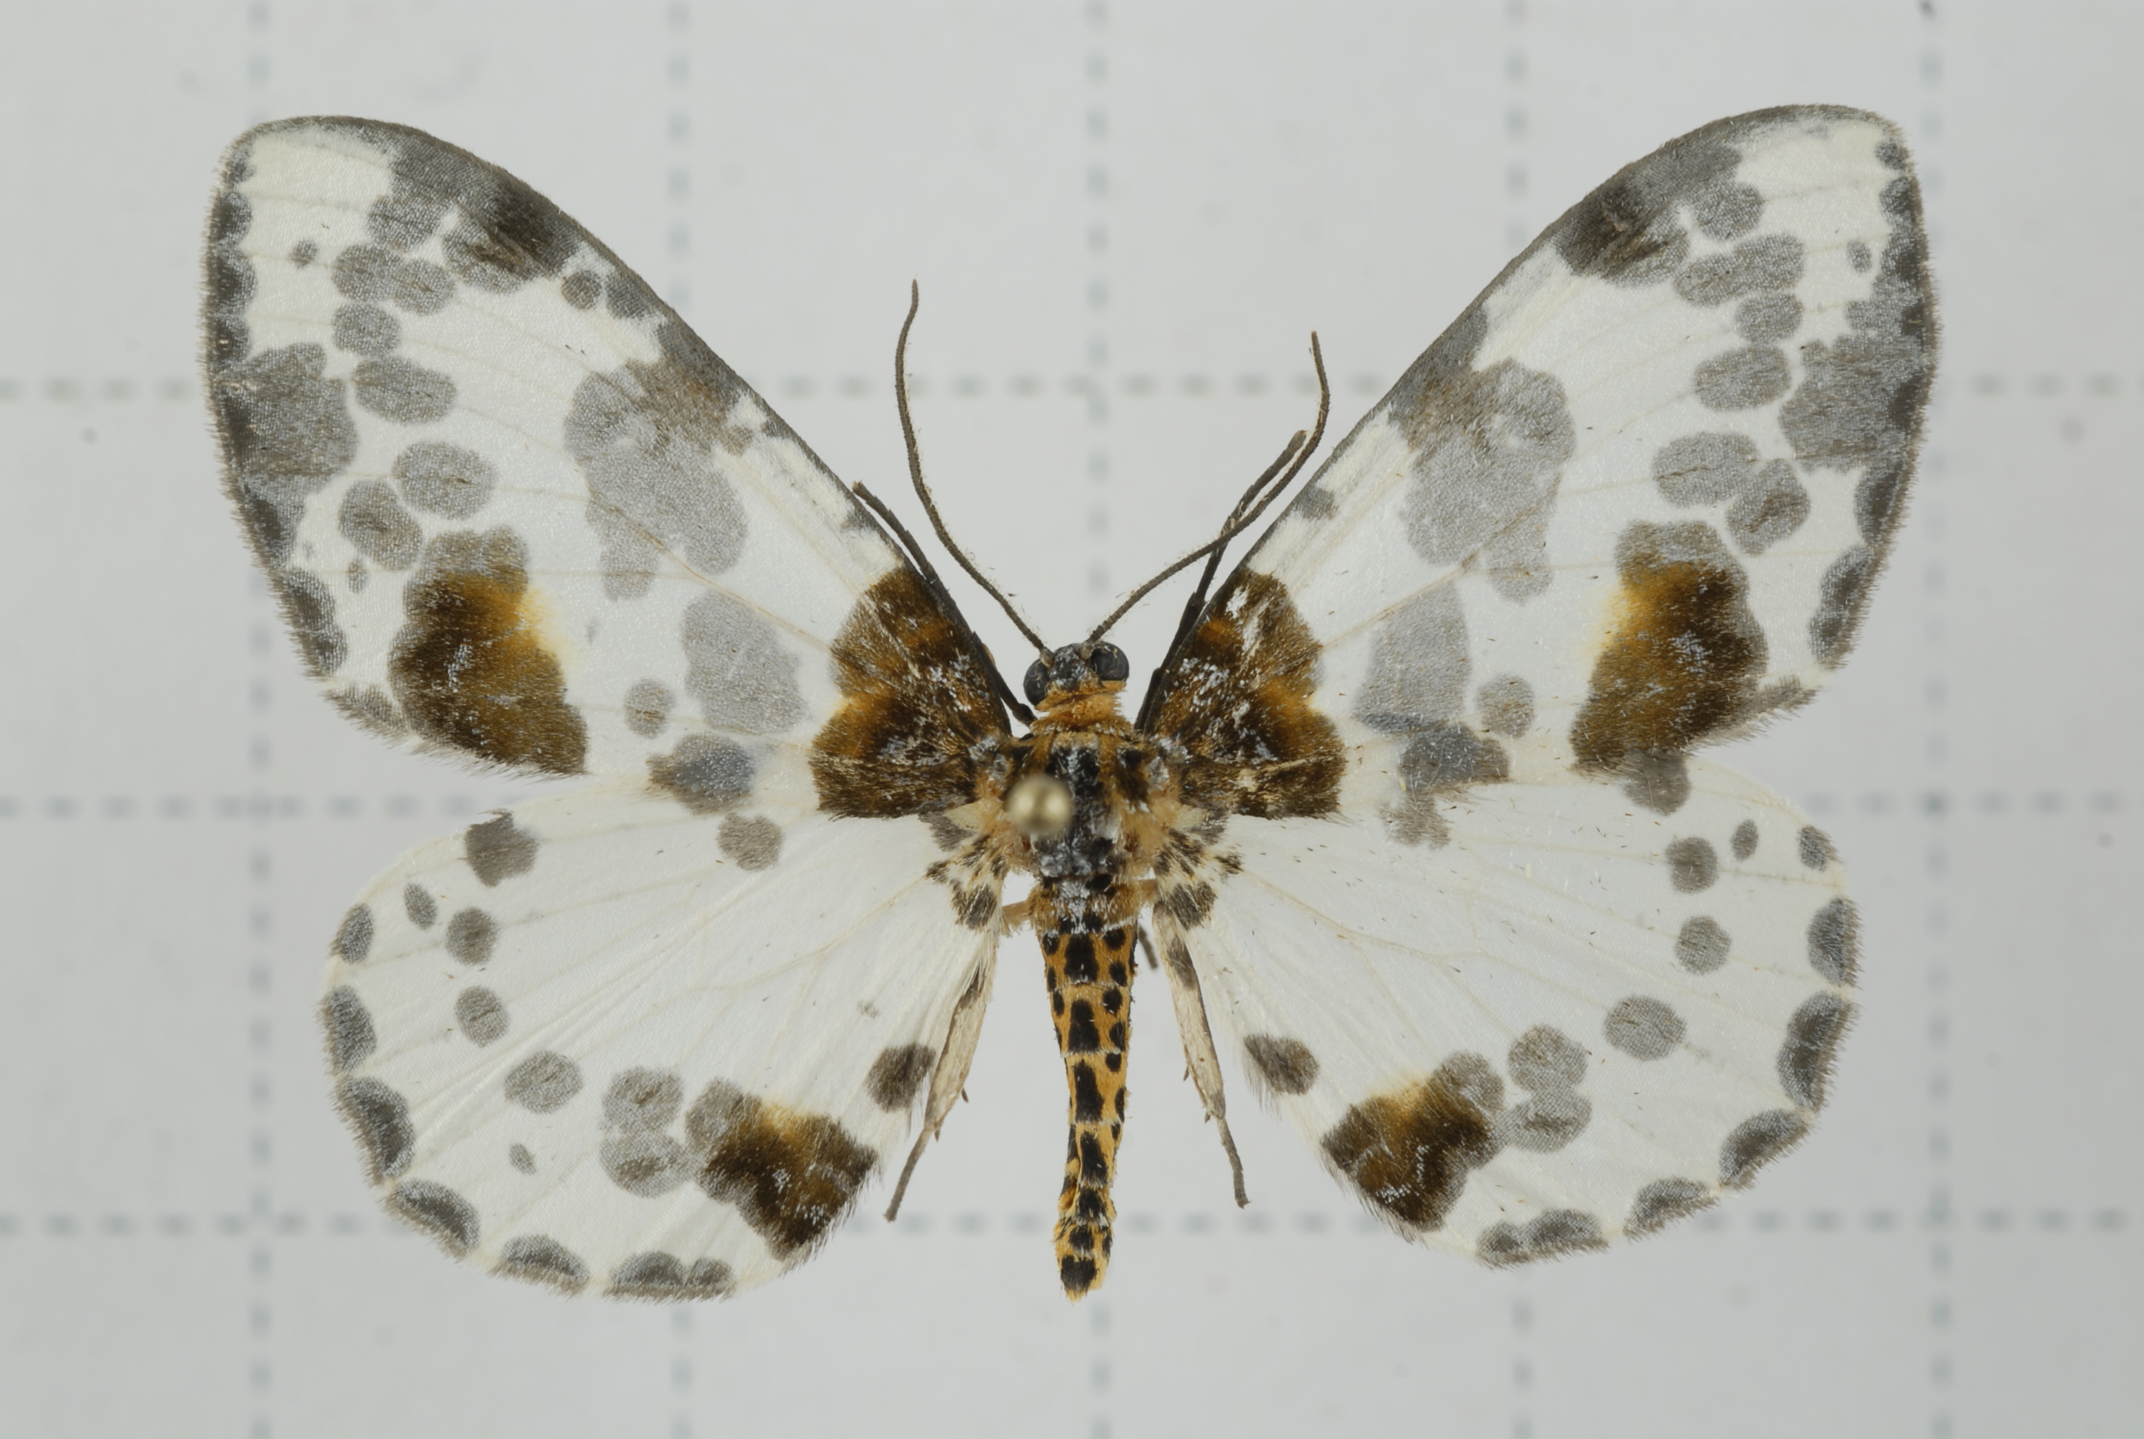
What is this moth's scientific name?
Abraxas adilluminata
